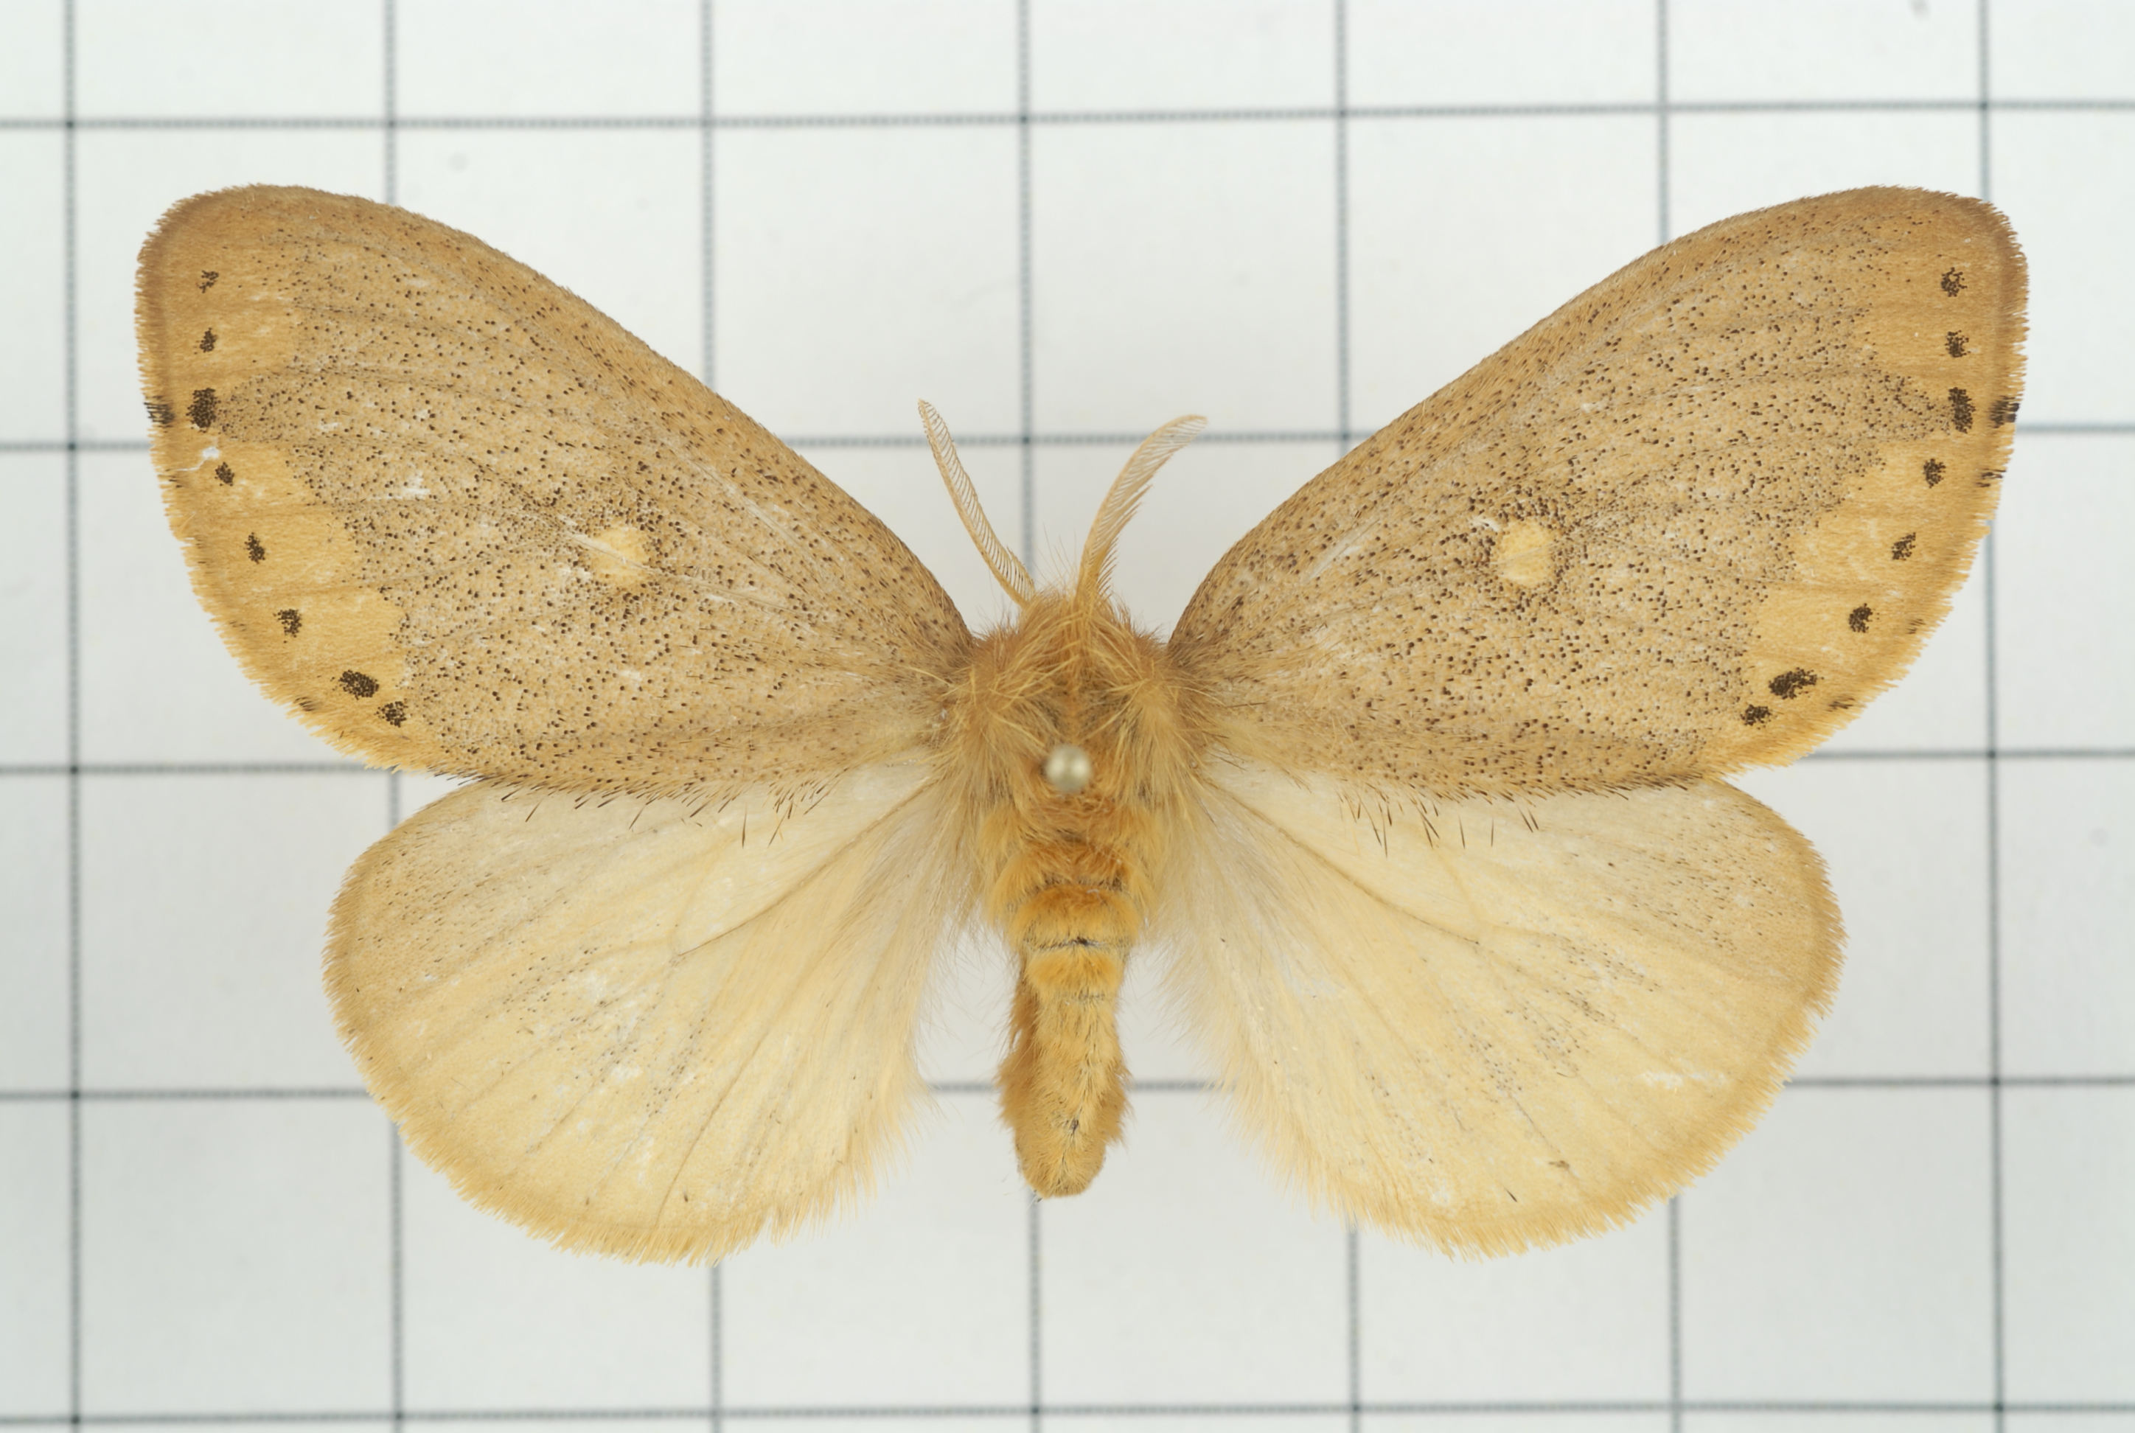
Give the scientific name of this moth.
Nygmia marginata insulata
